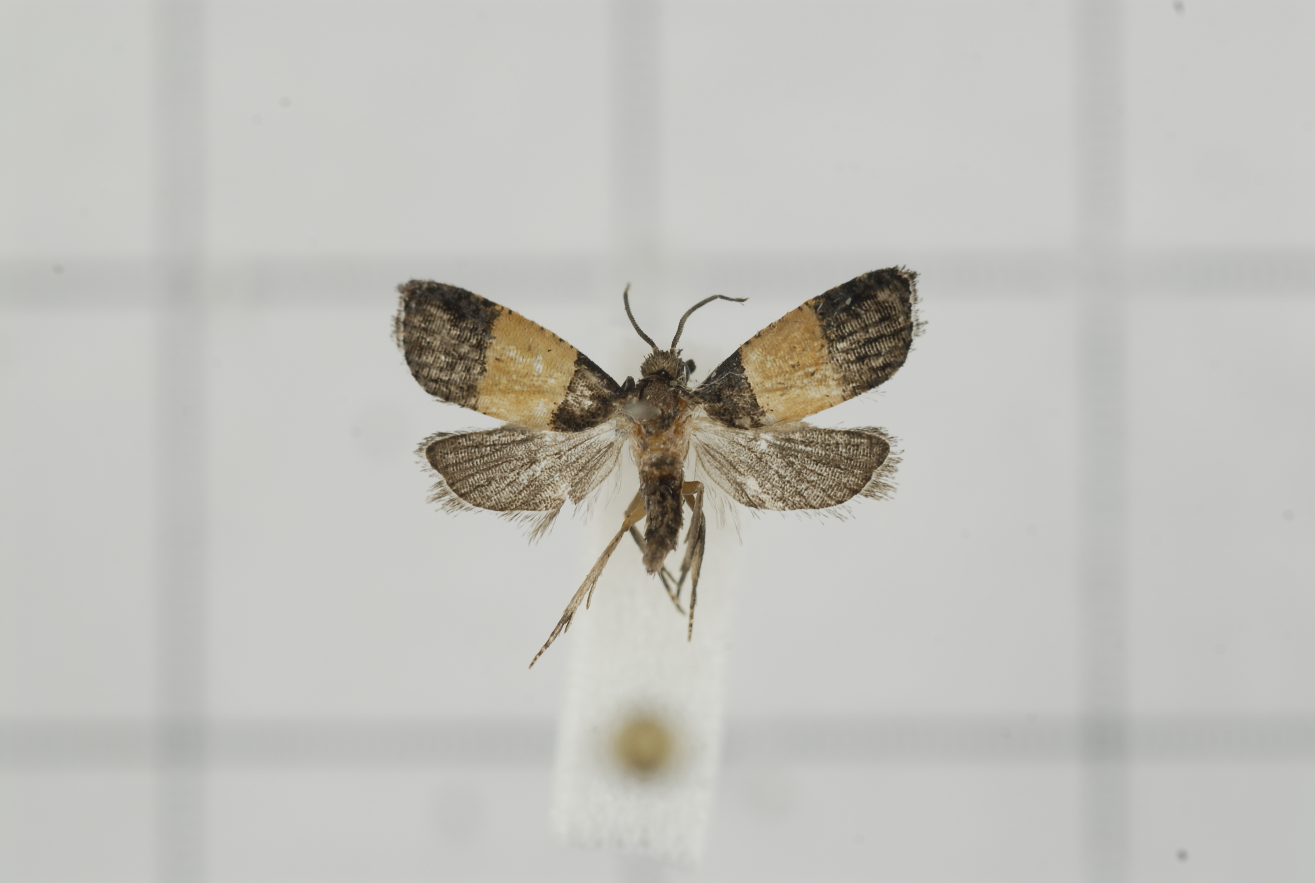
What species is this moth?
Epinotia bicolor
